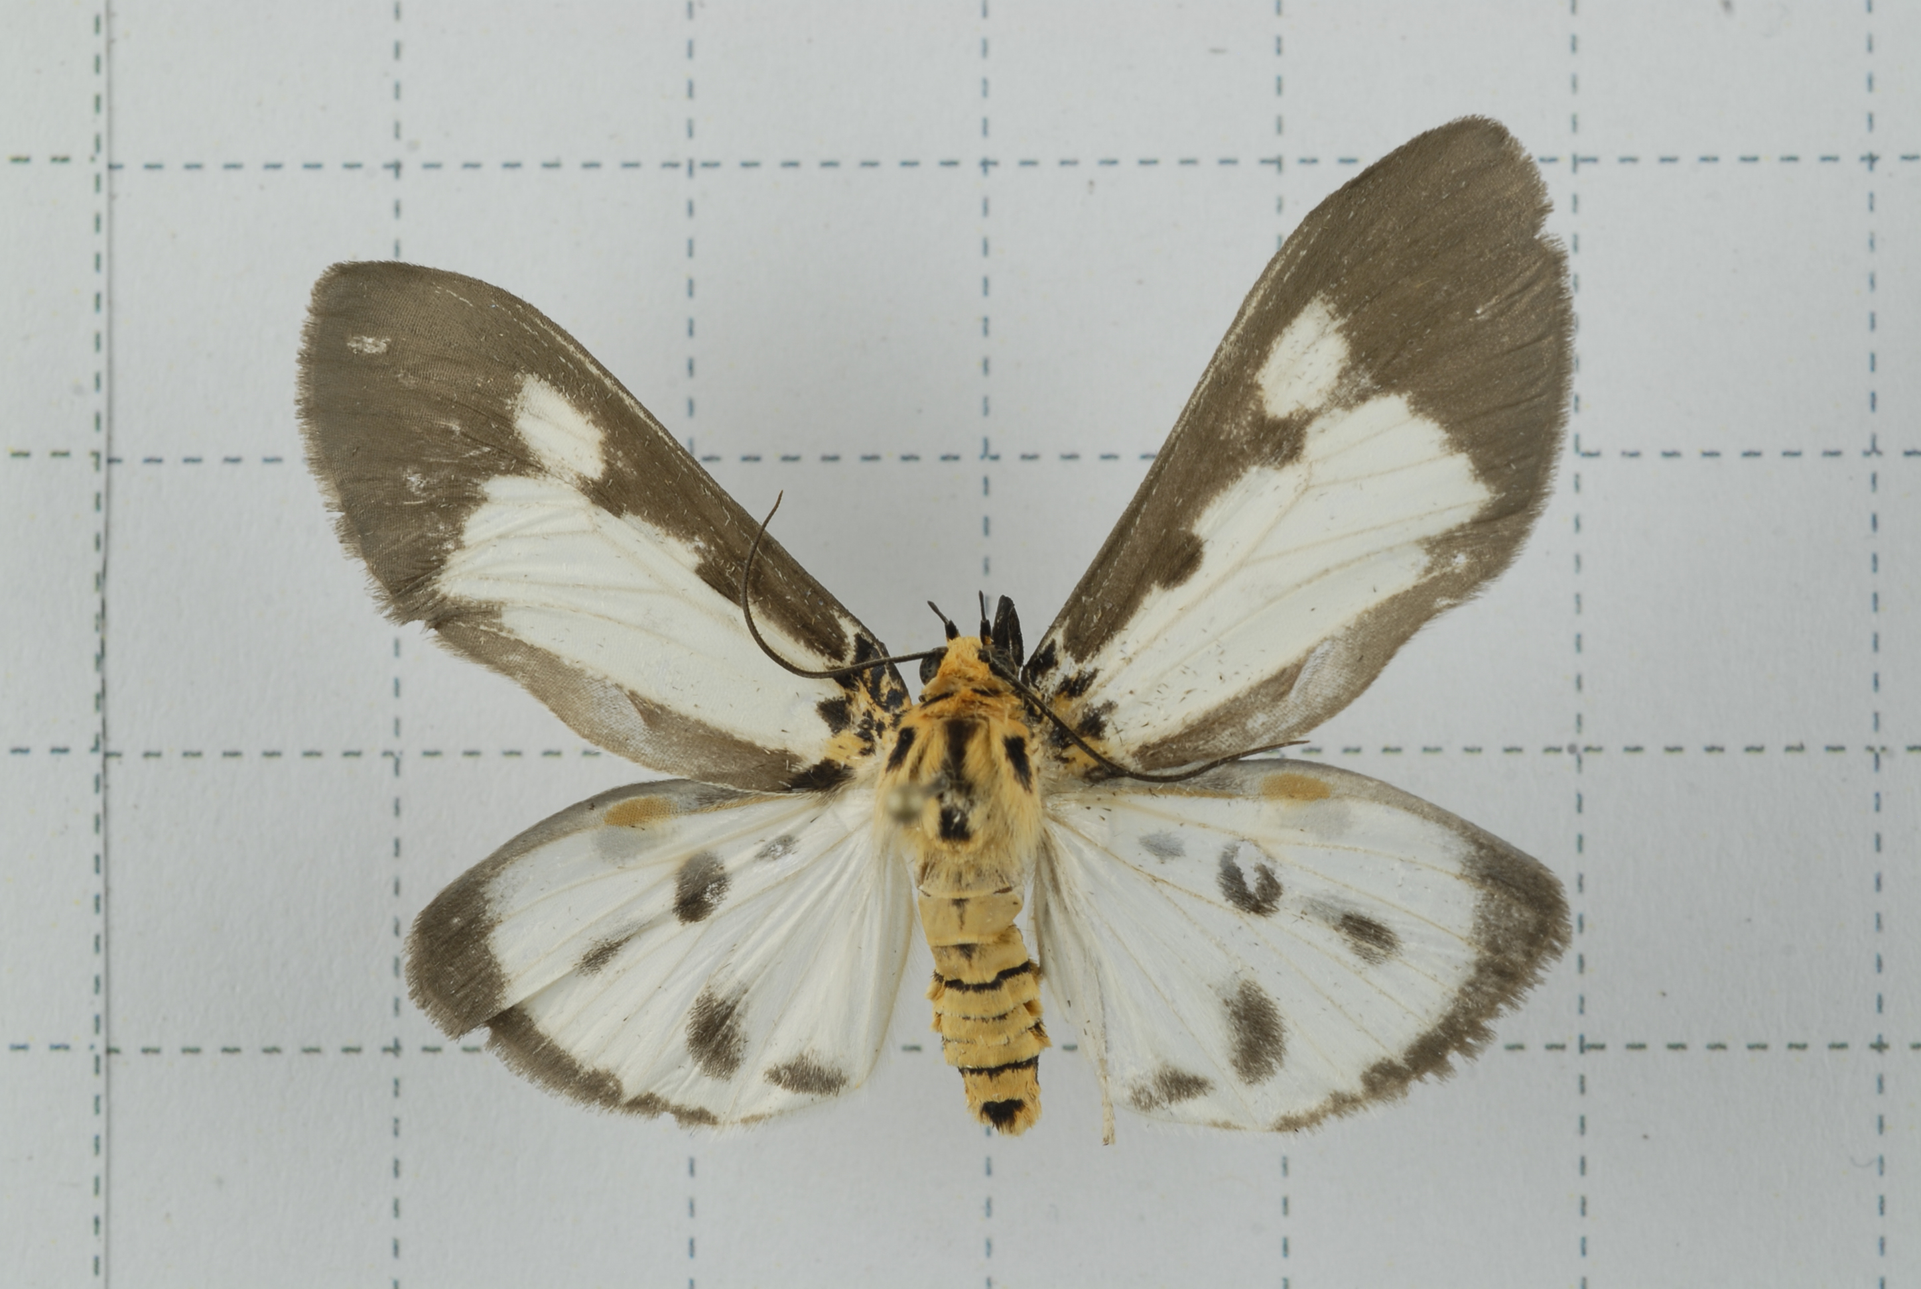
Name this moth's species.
Asota plana lacteata
